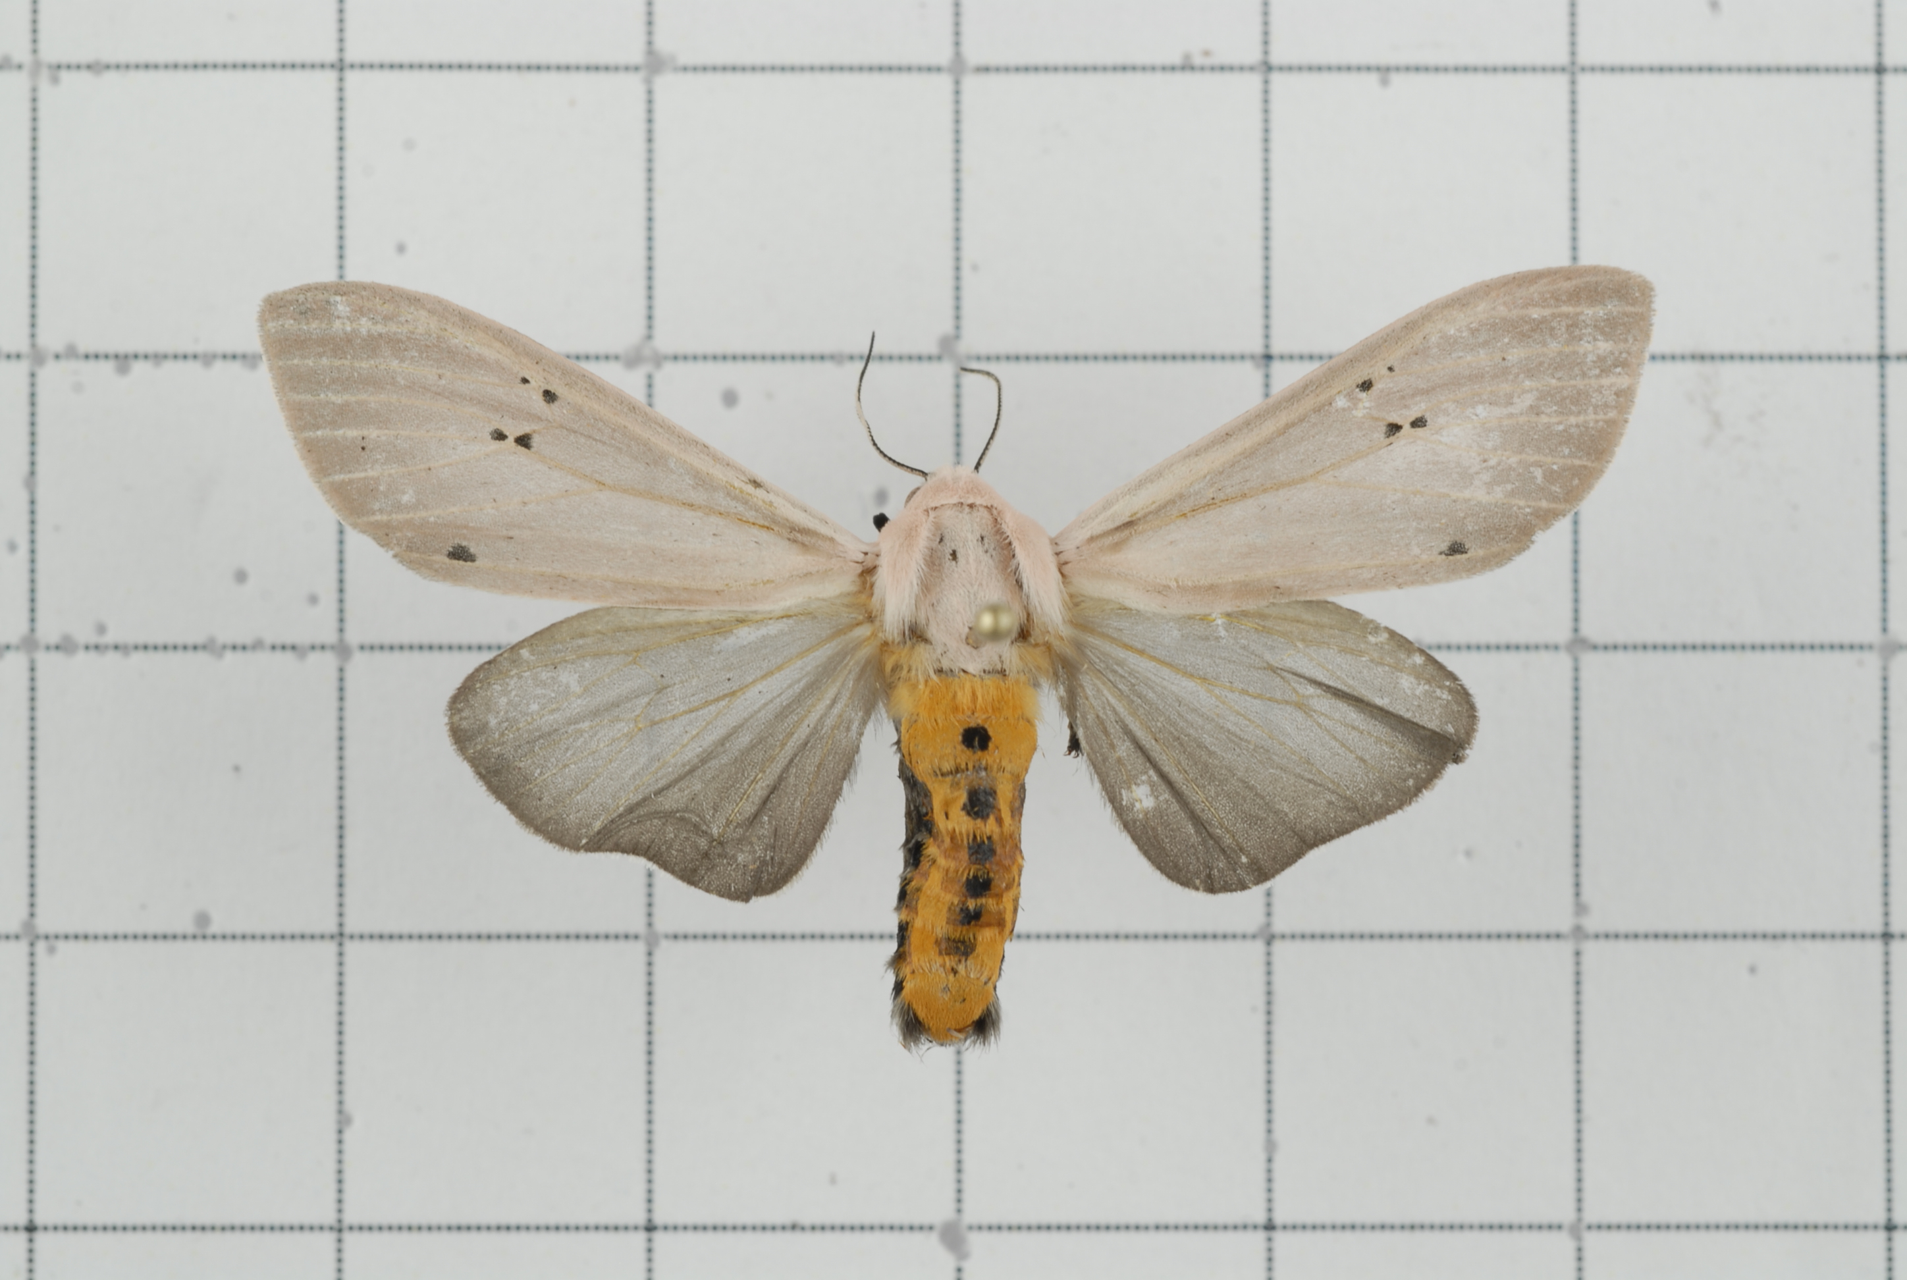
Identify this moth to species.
Creatonotos transiens koni
